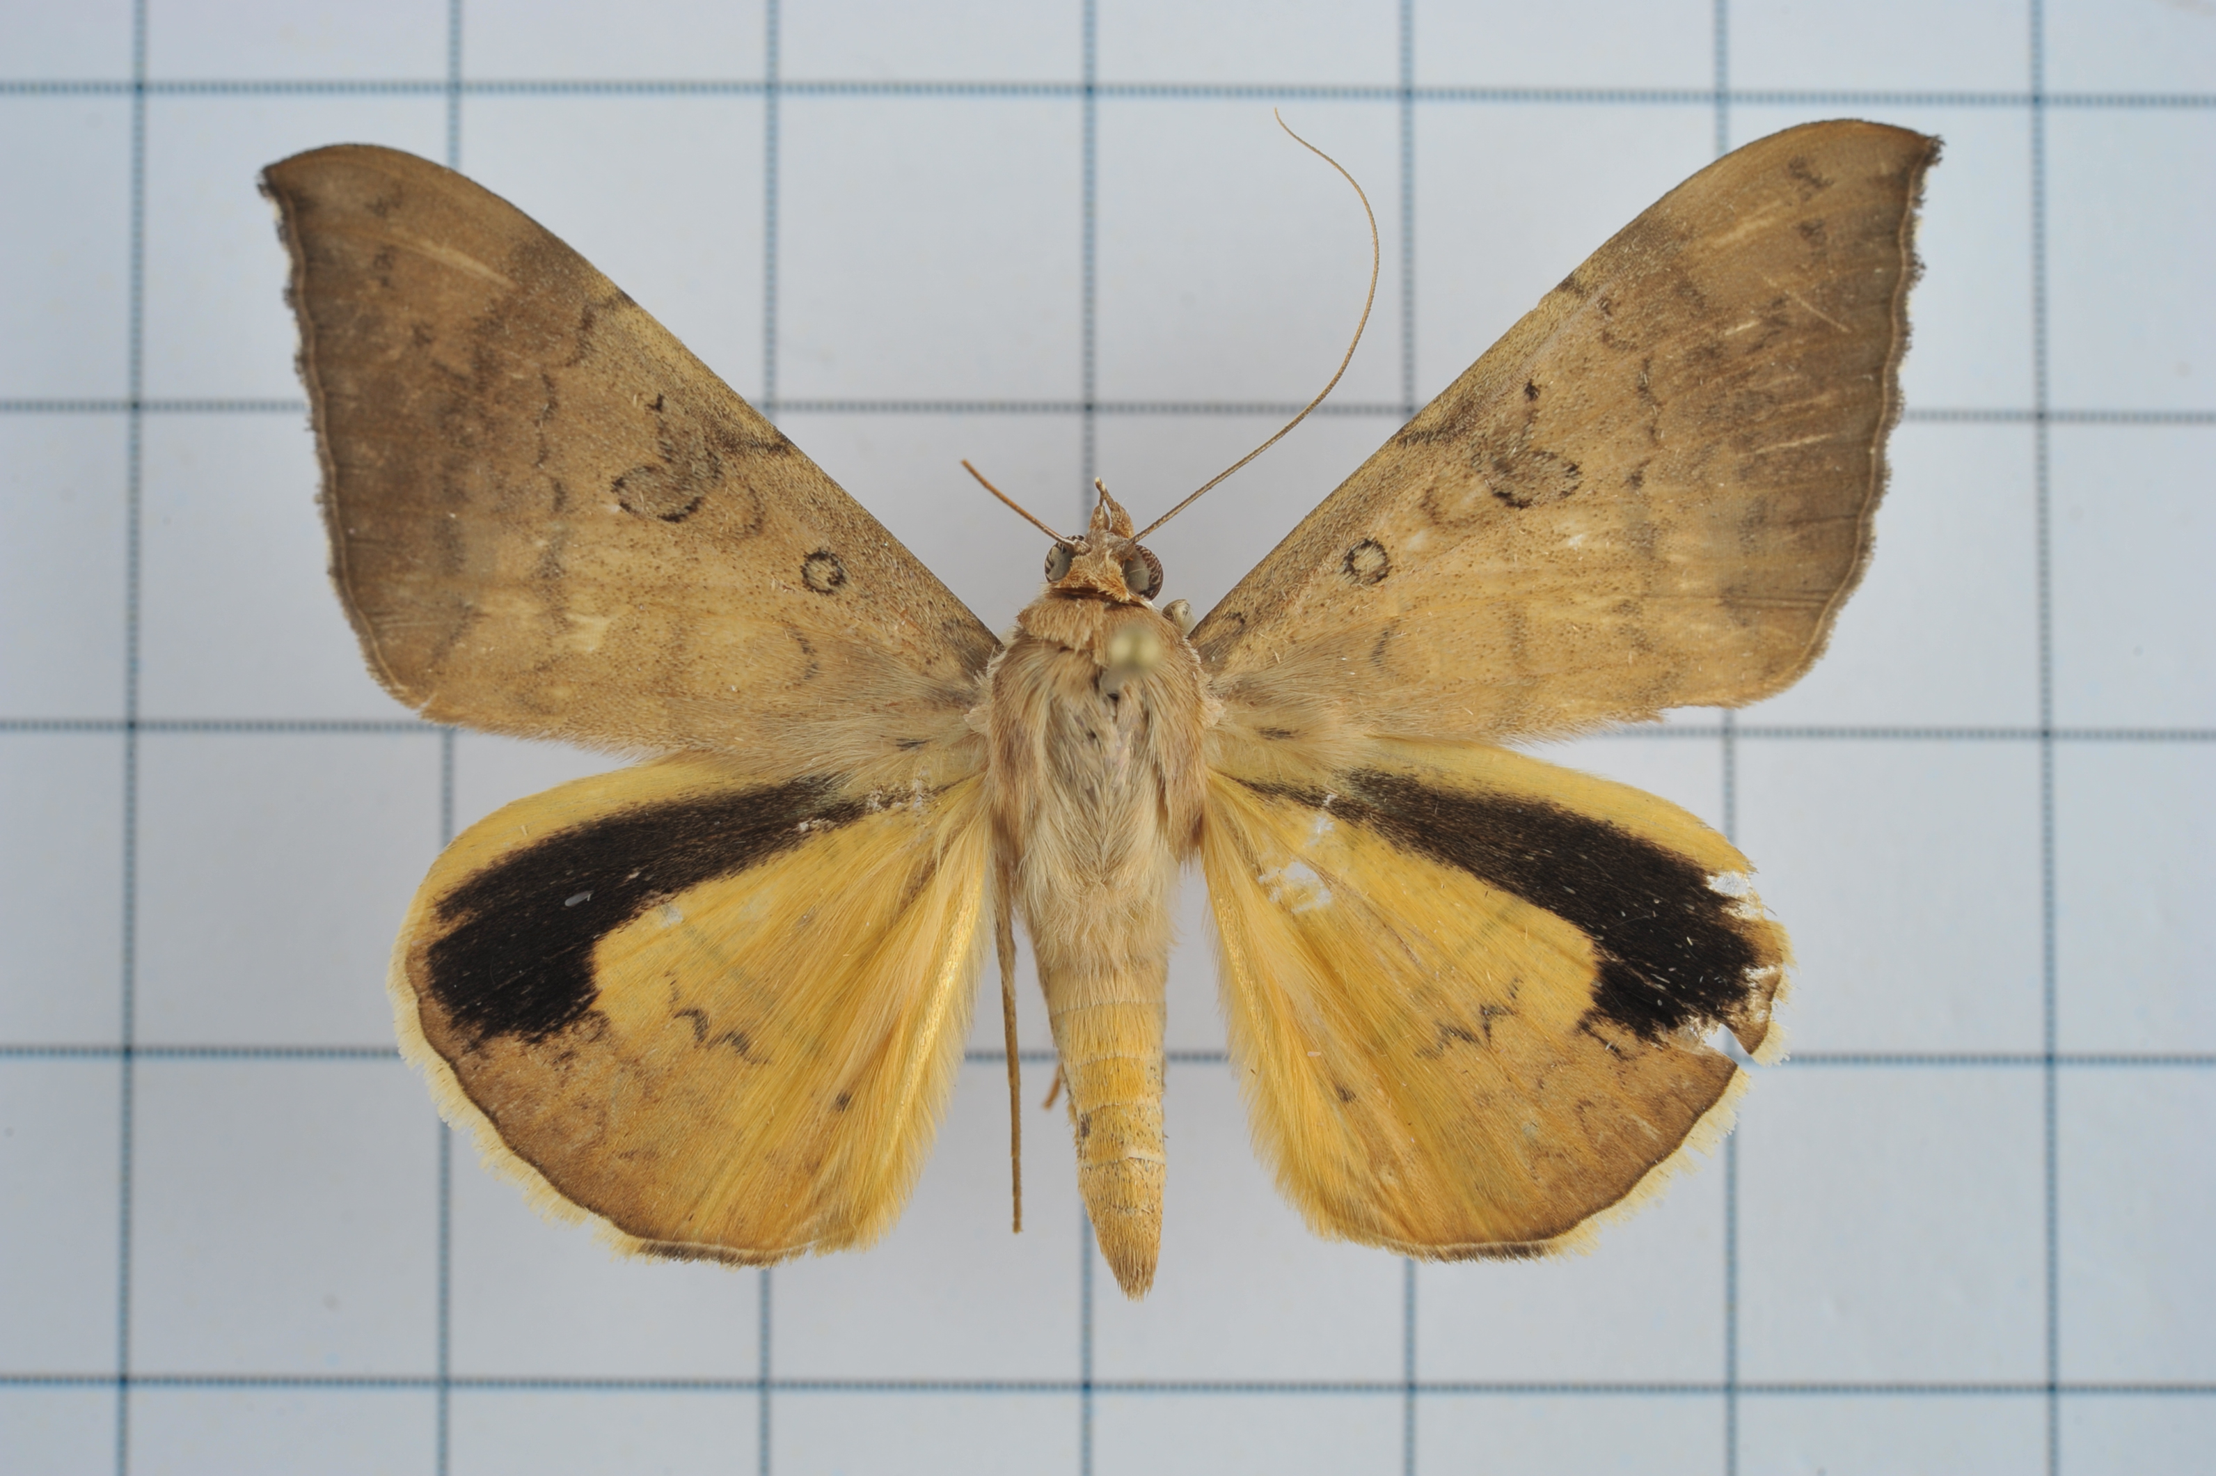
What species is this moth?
Oxyodes scrobiculata
